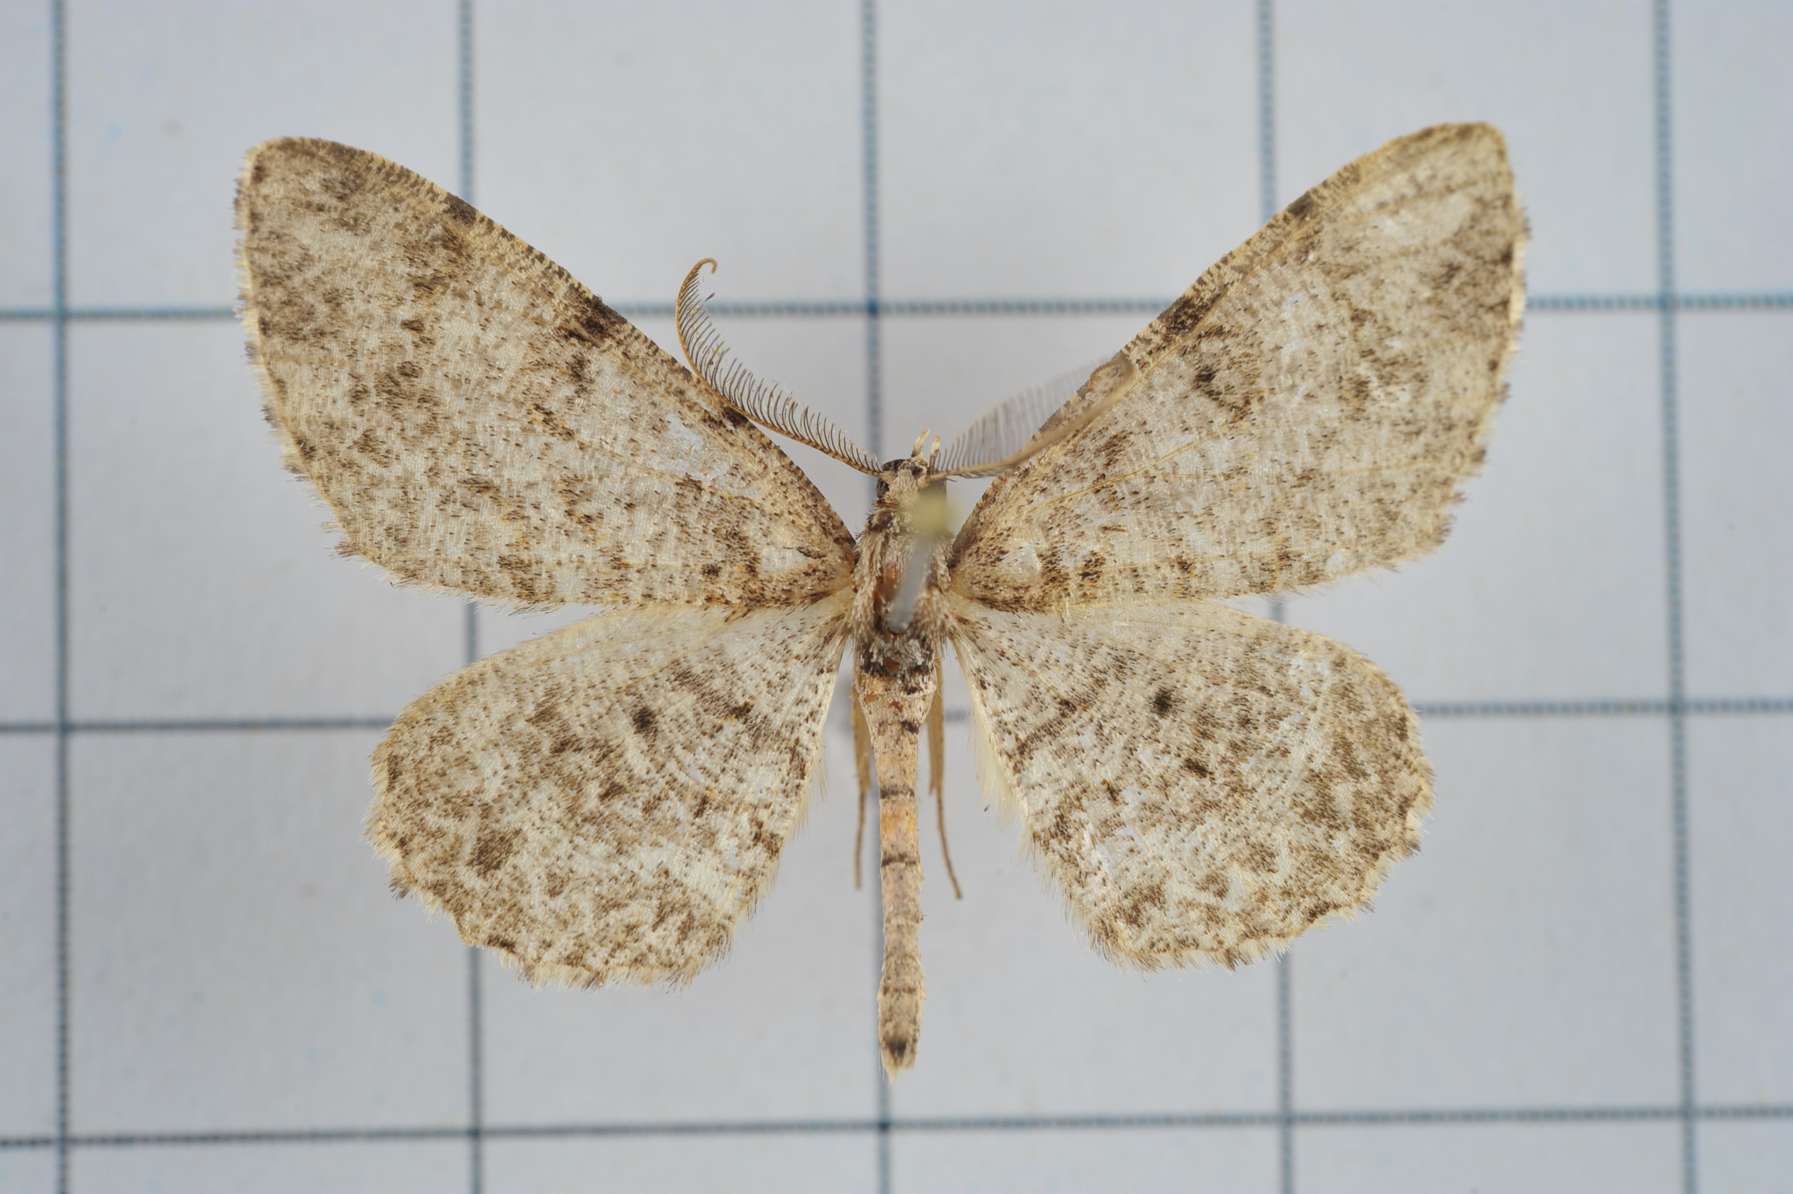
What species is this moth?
Protoboarmia amabilis
